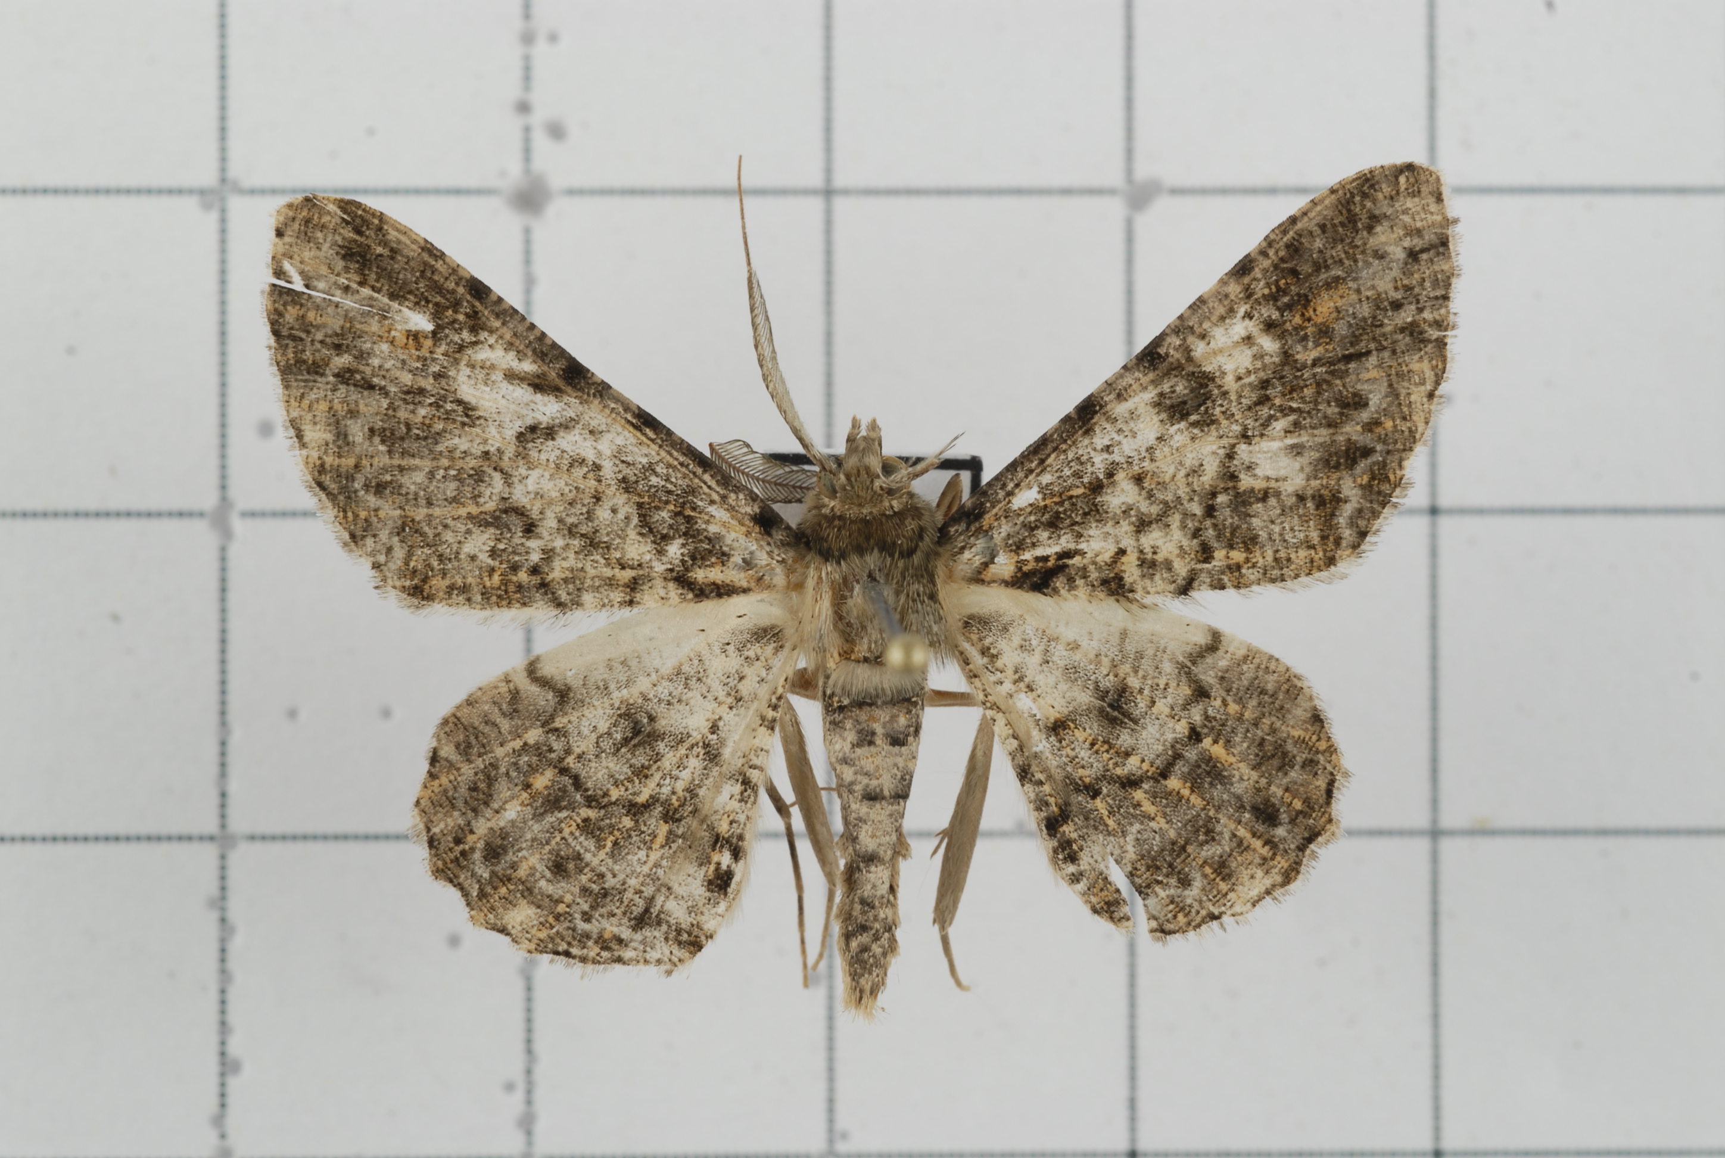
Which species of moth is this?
Cleora alienaria
